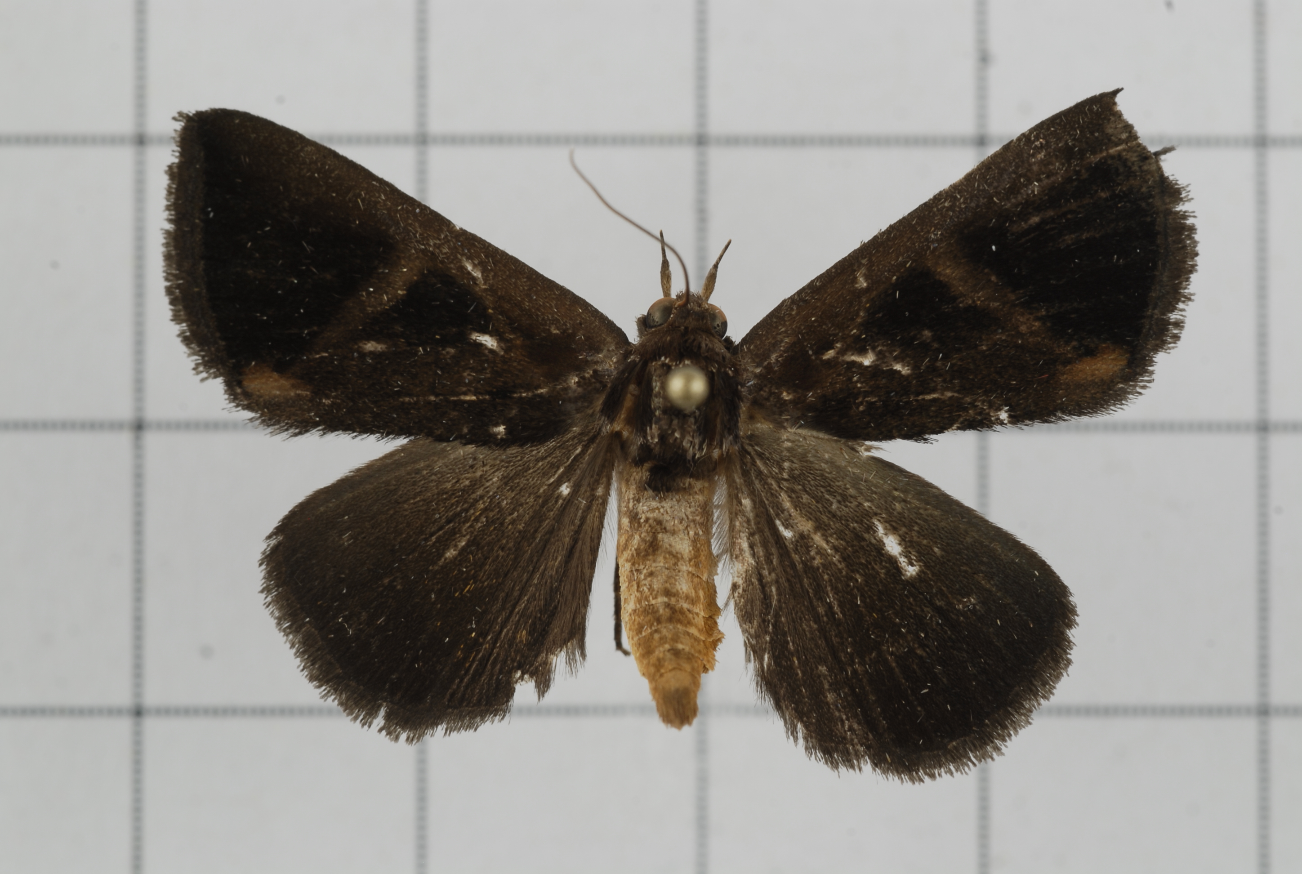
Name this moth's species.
Fodina contigua
